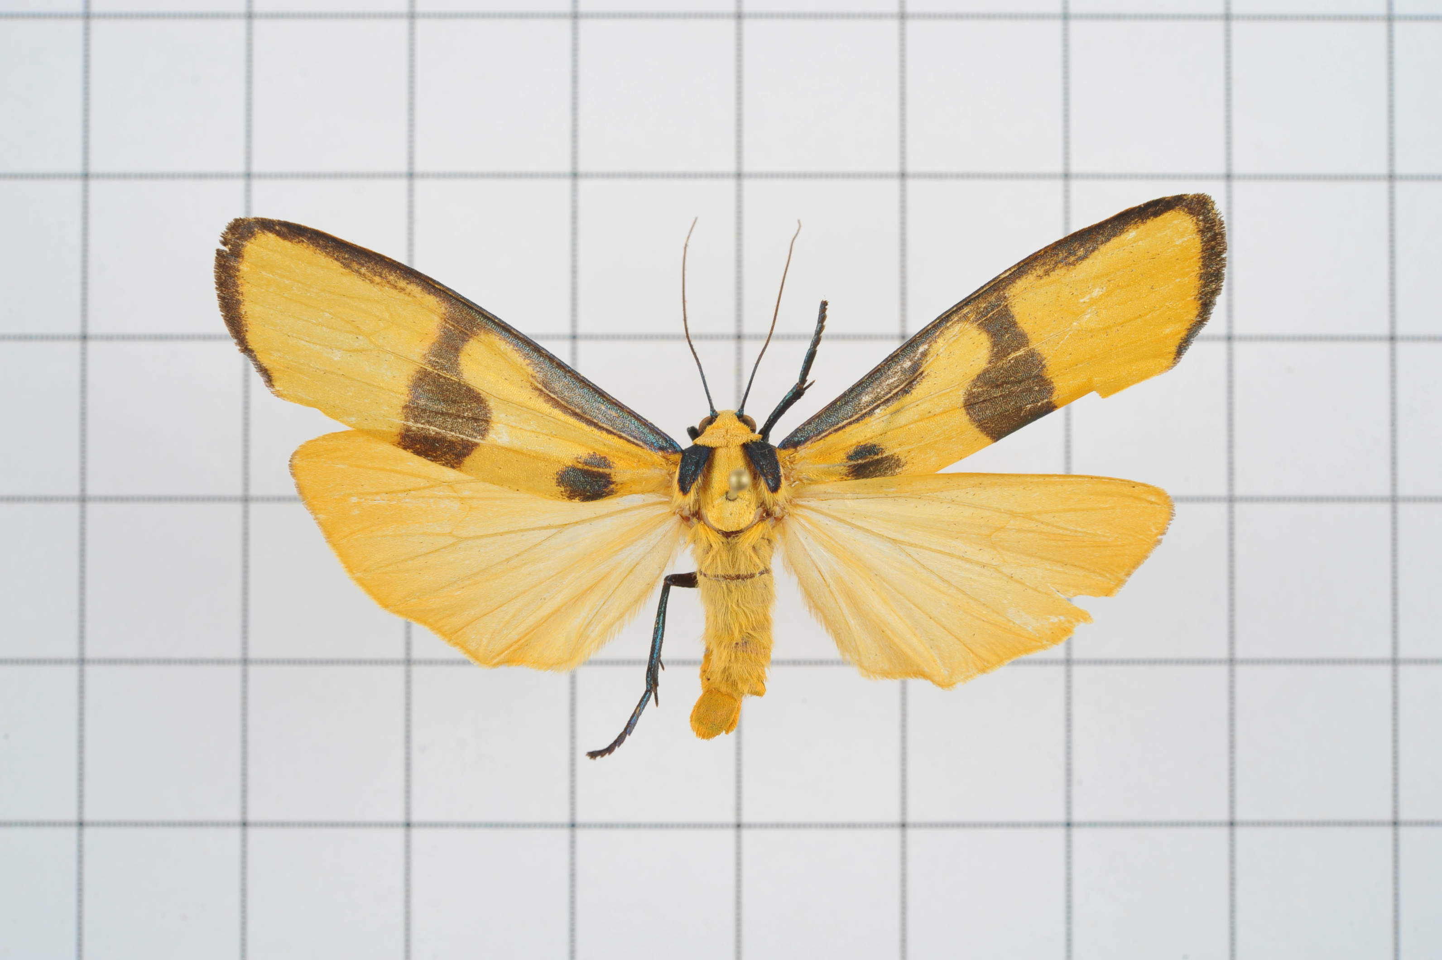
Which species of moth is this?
Chrysaeglia magnifica
